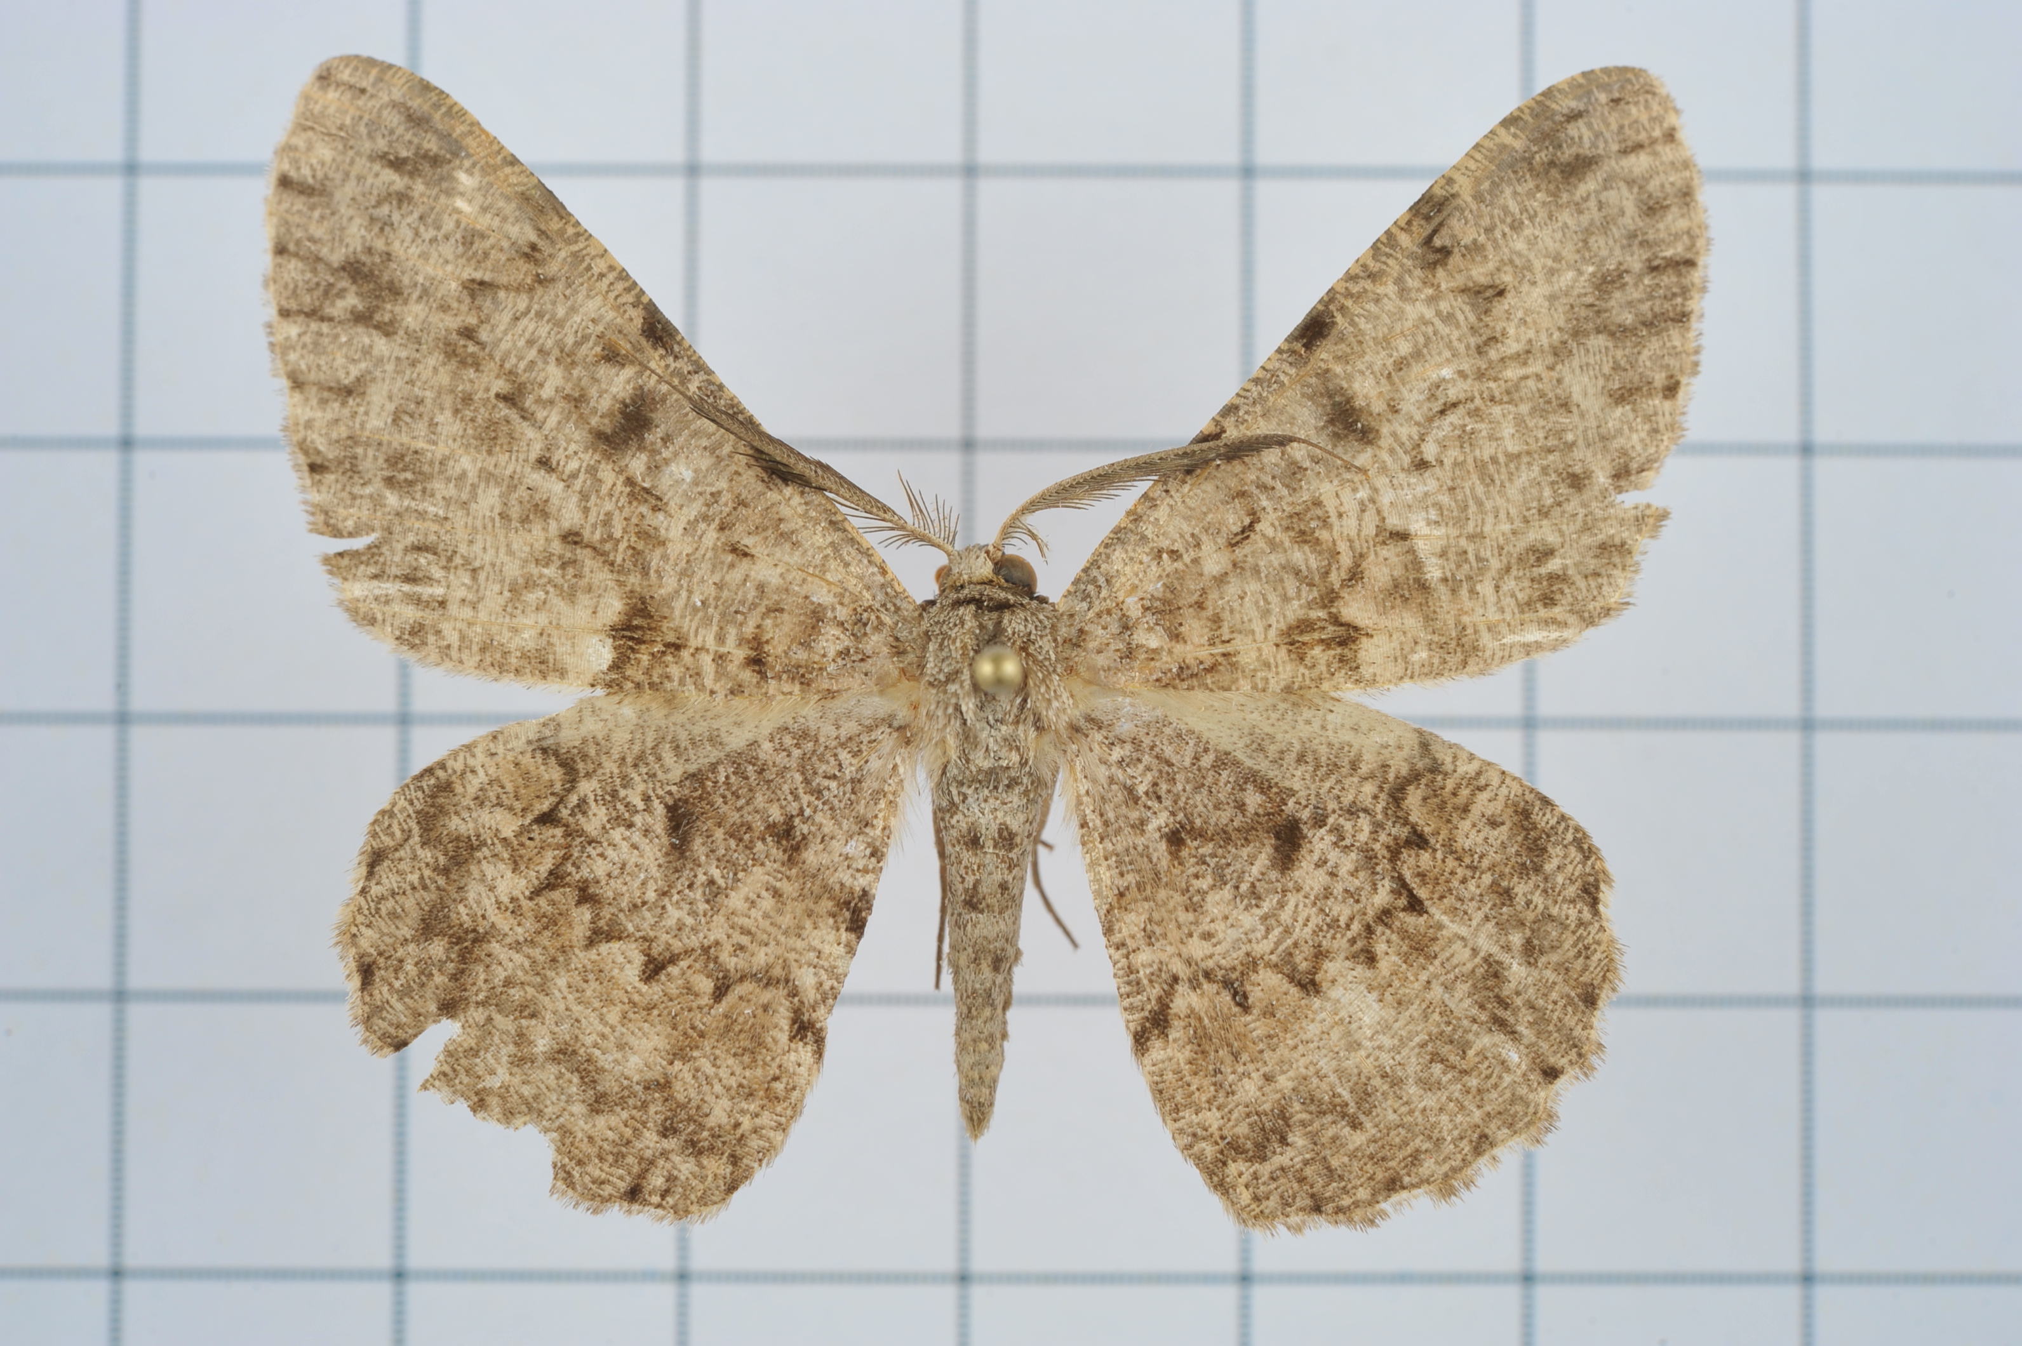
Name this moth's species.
Hypomecis cineracea
